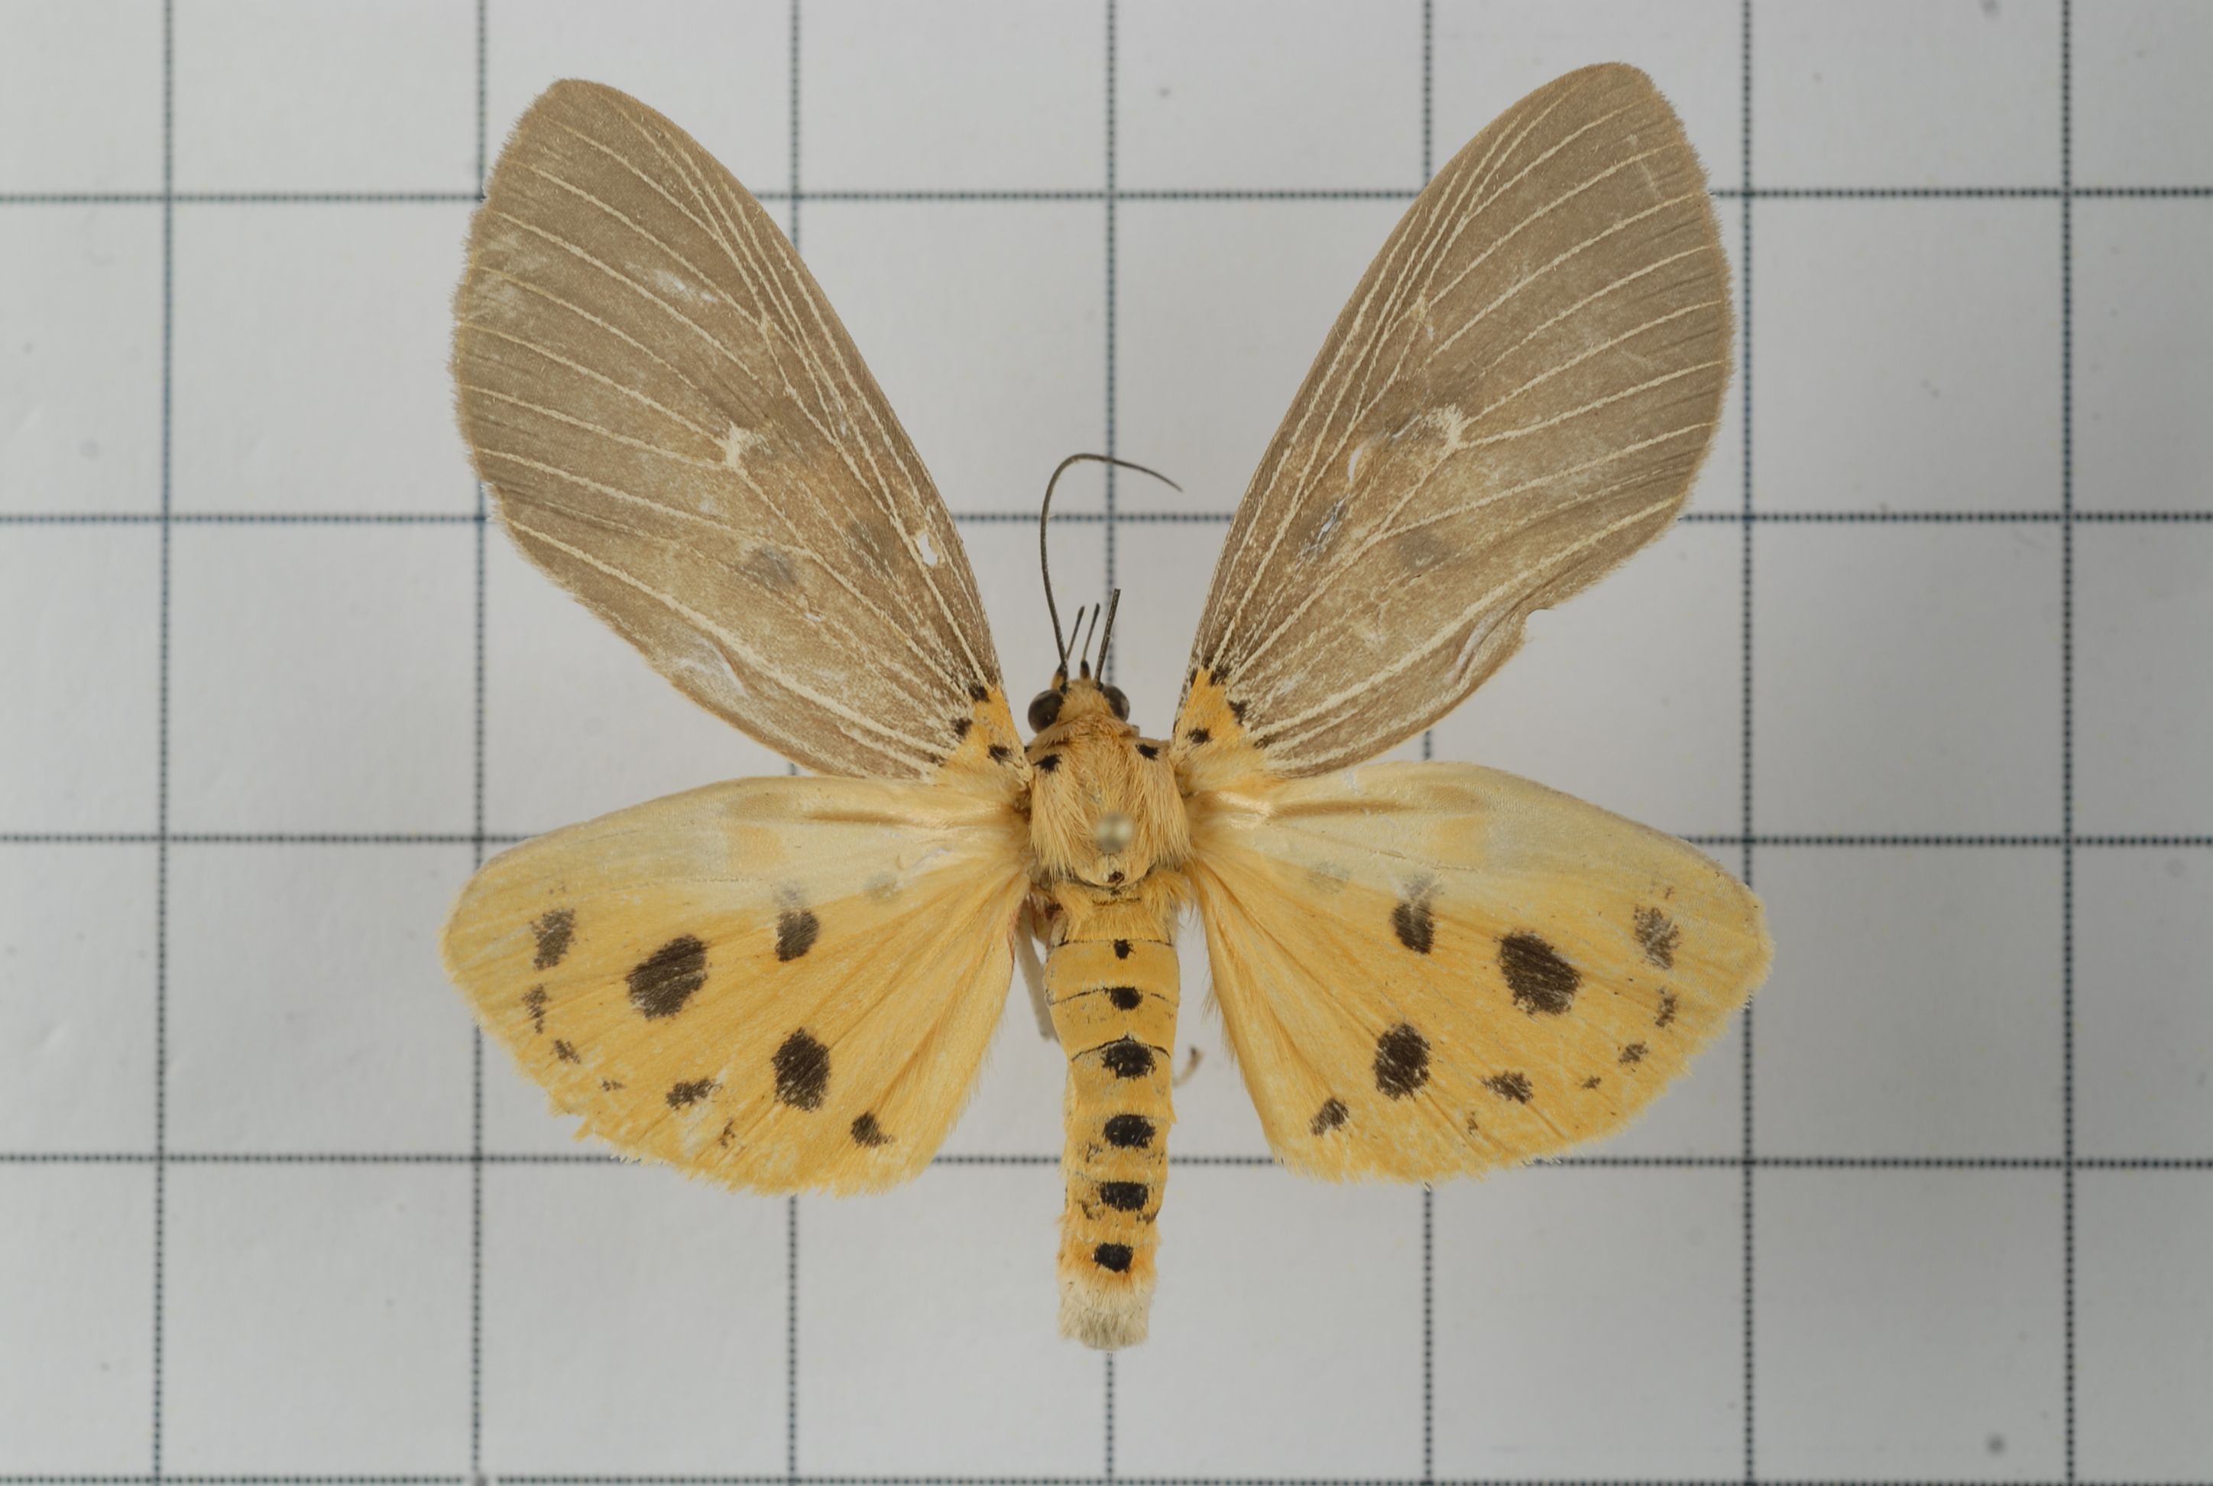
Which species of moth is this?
Asota caricae
